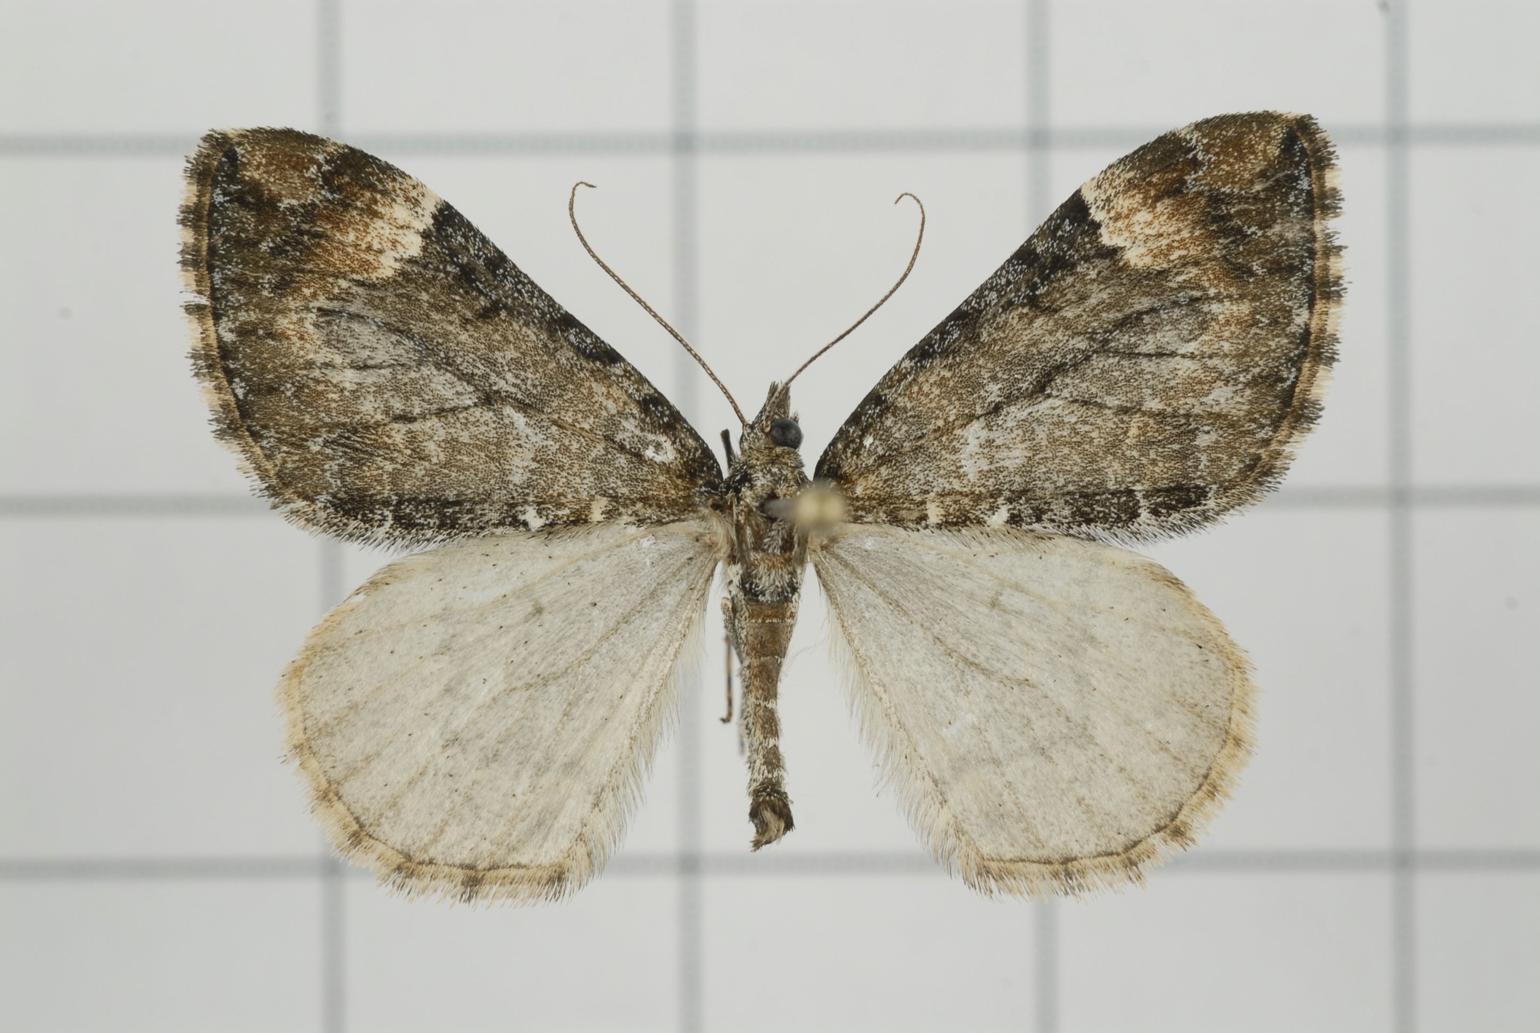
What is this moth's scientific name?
Dysstroma fumata
